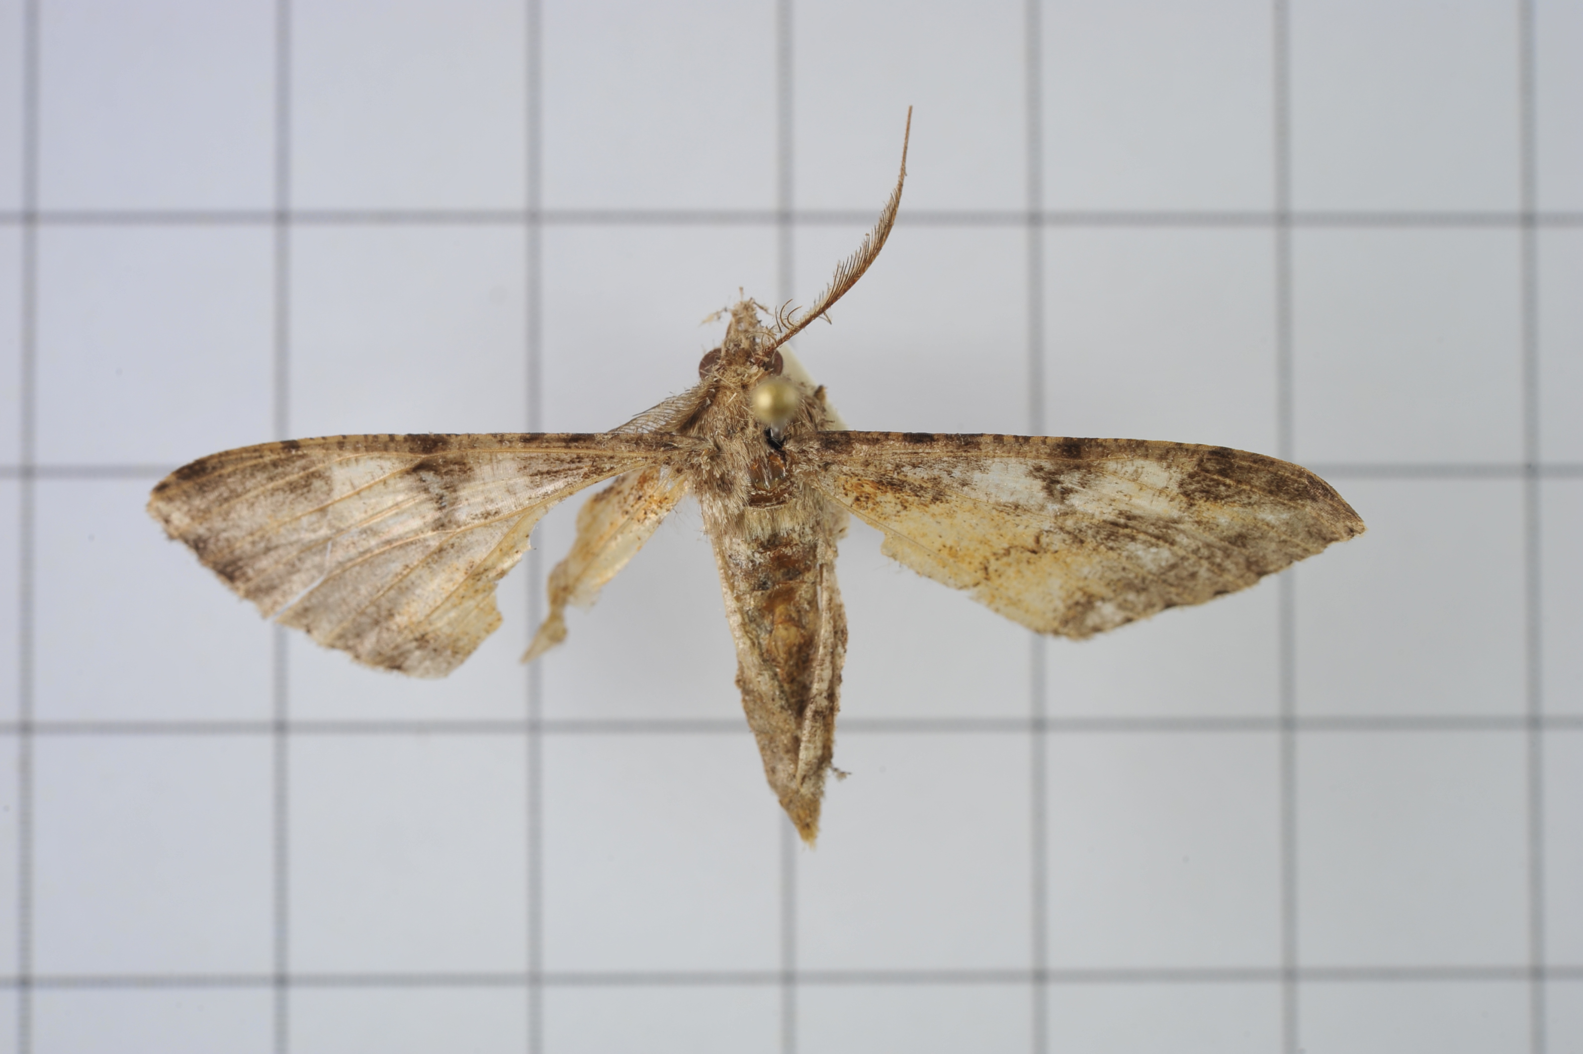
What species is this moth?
Cleora fraterna
